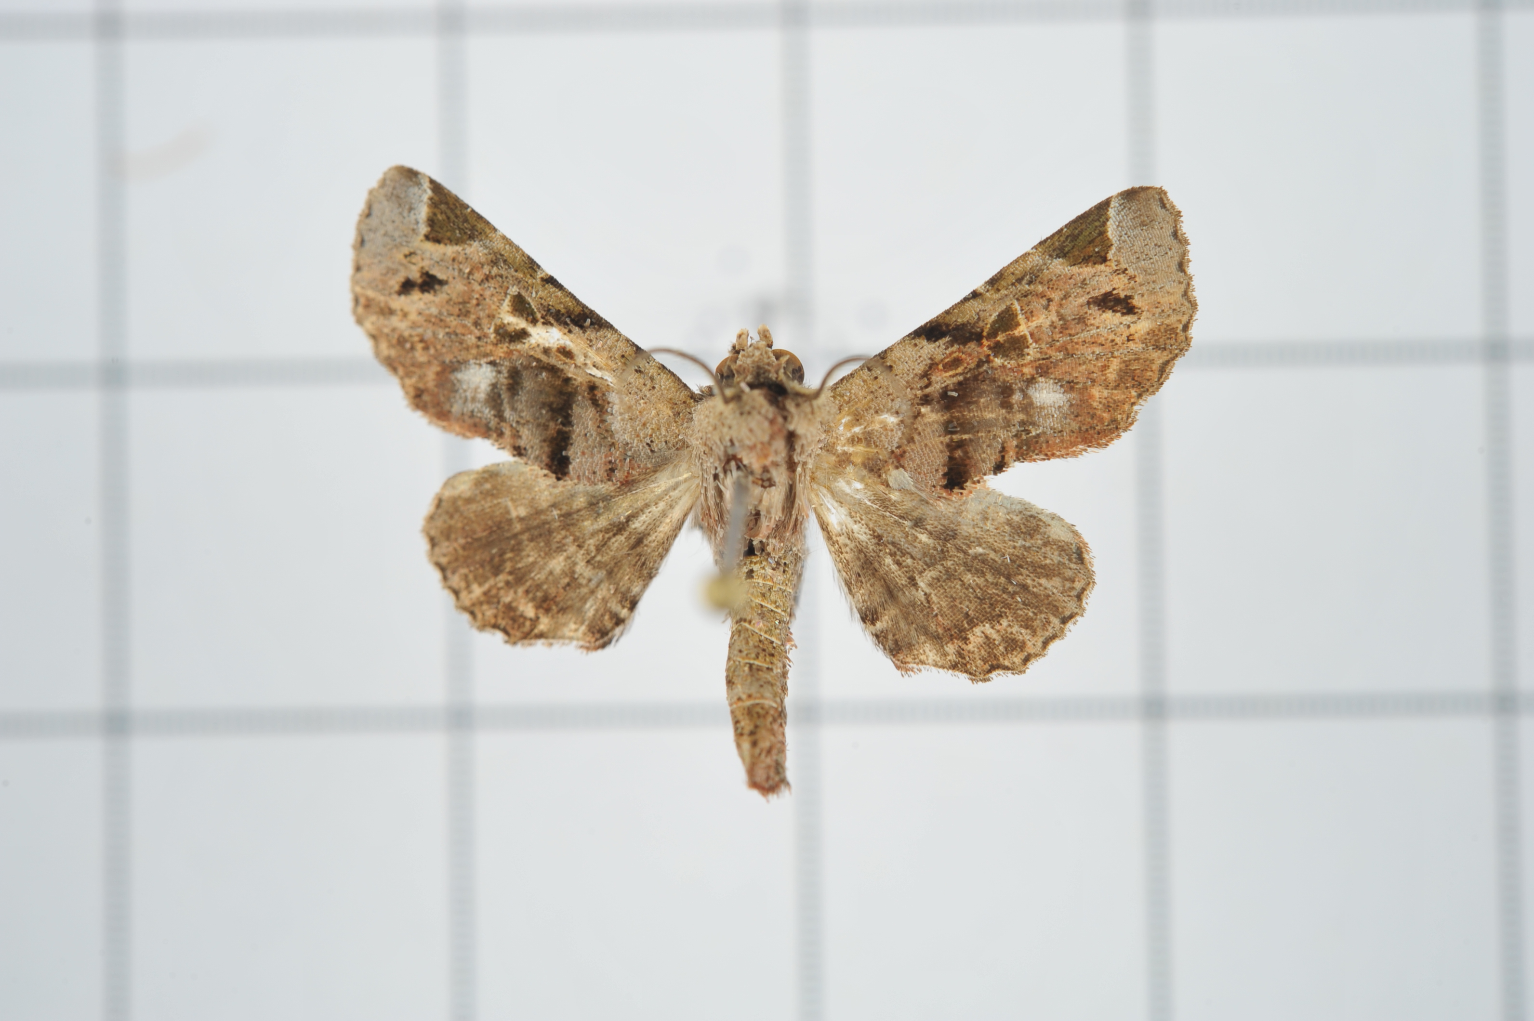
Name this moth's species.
Atacira affinis
